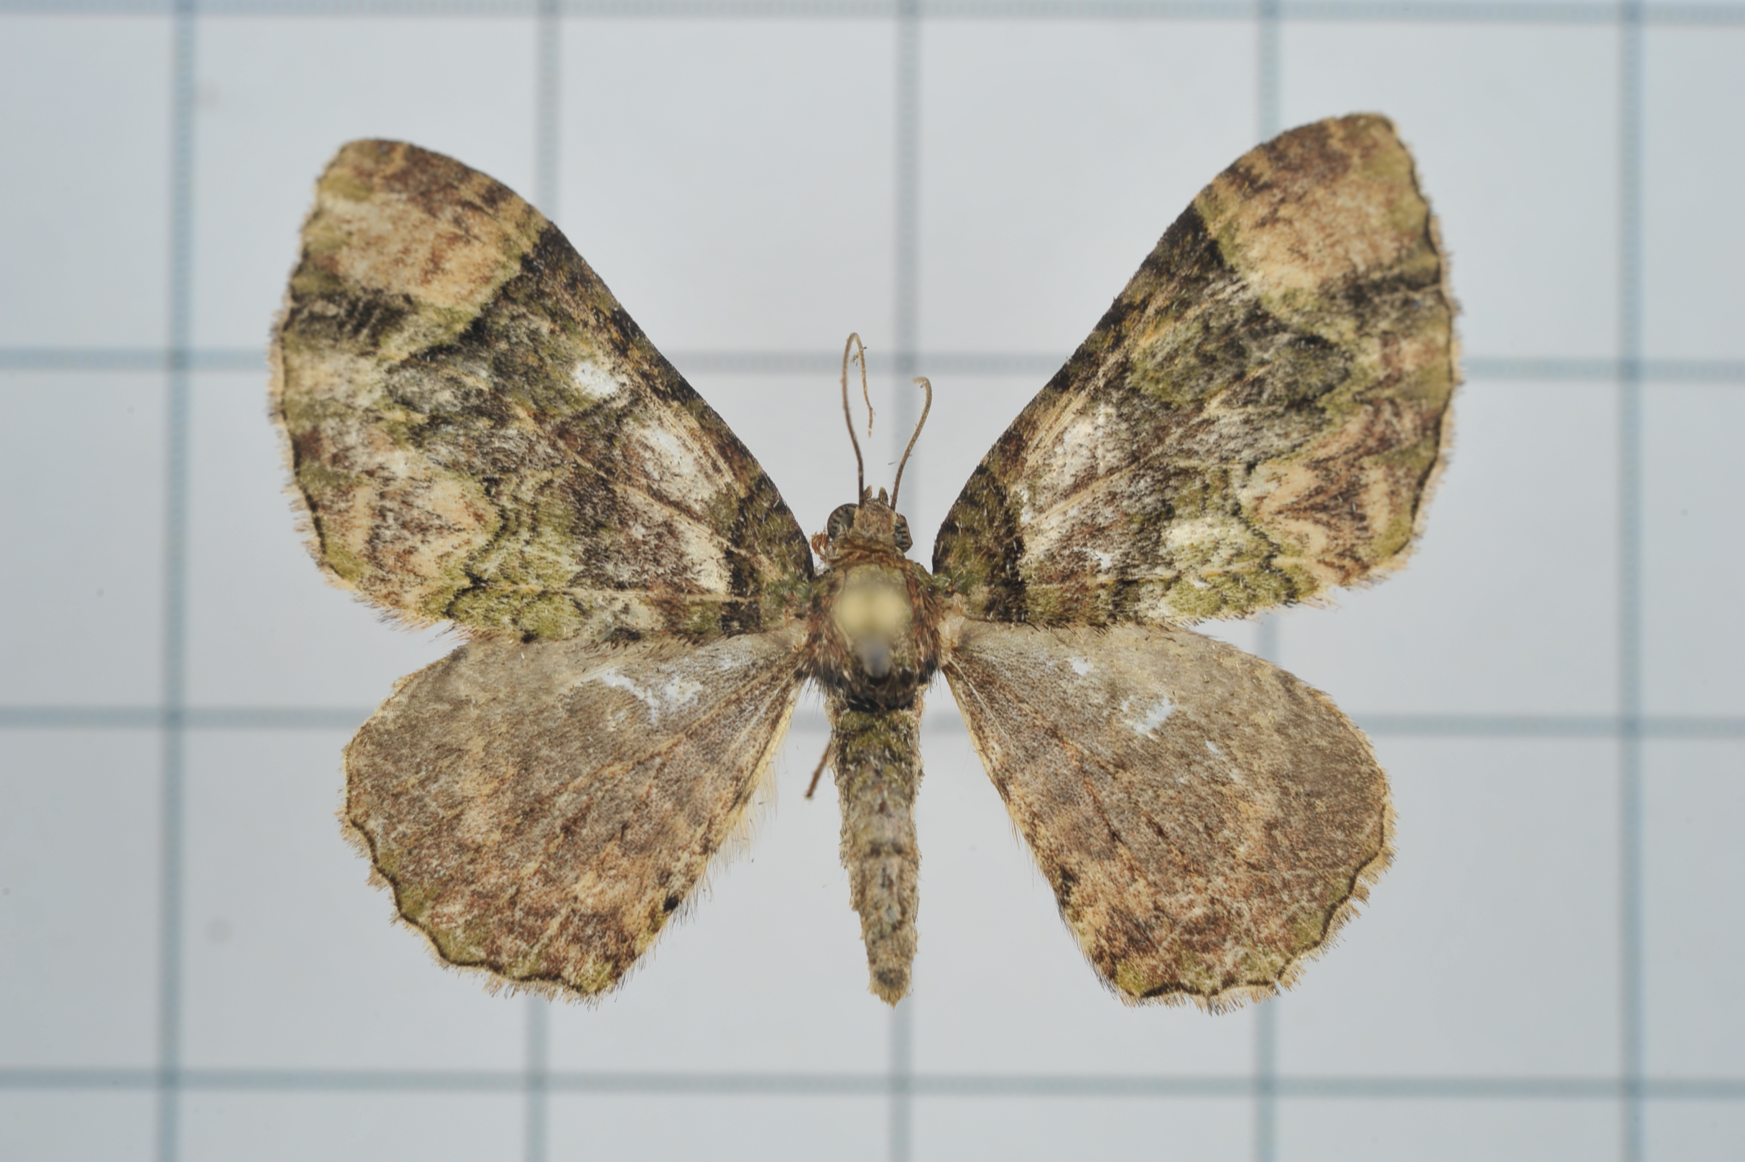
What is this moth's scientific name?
Catarhoe obscura obscura
